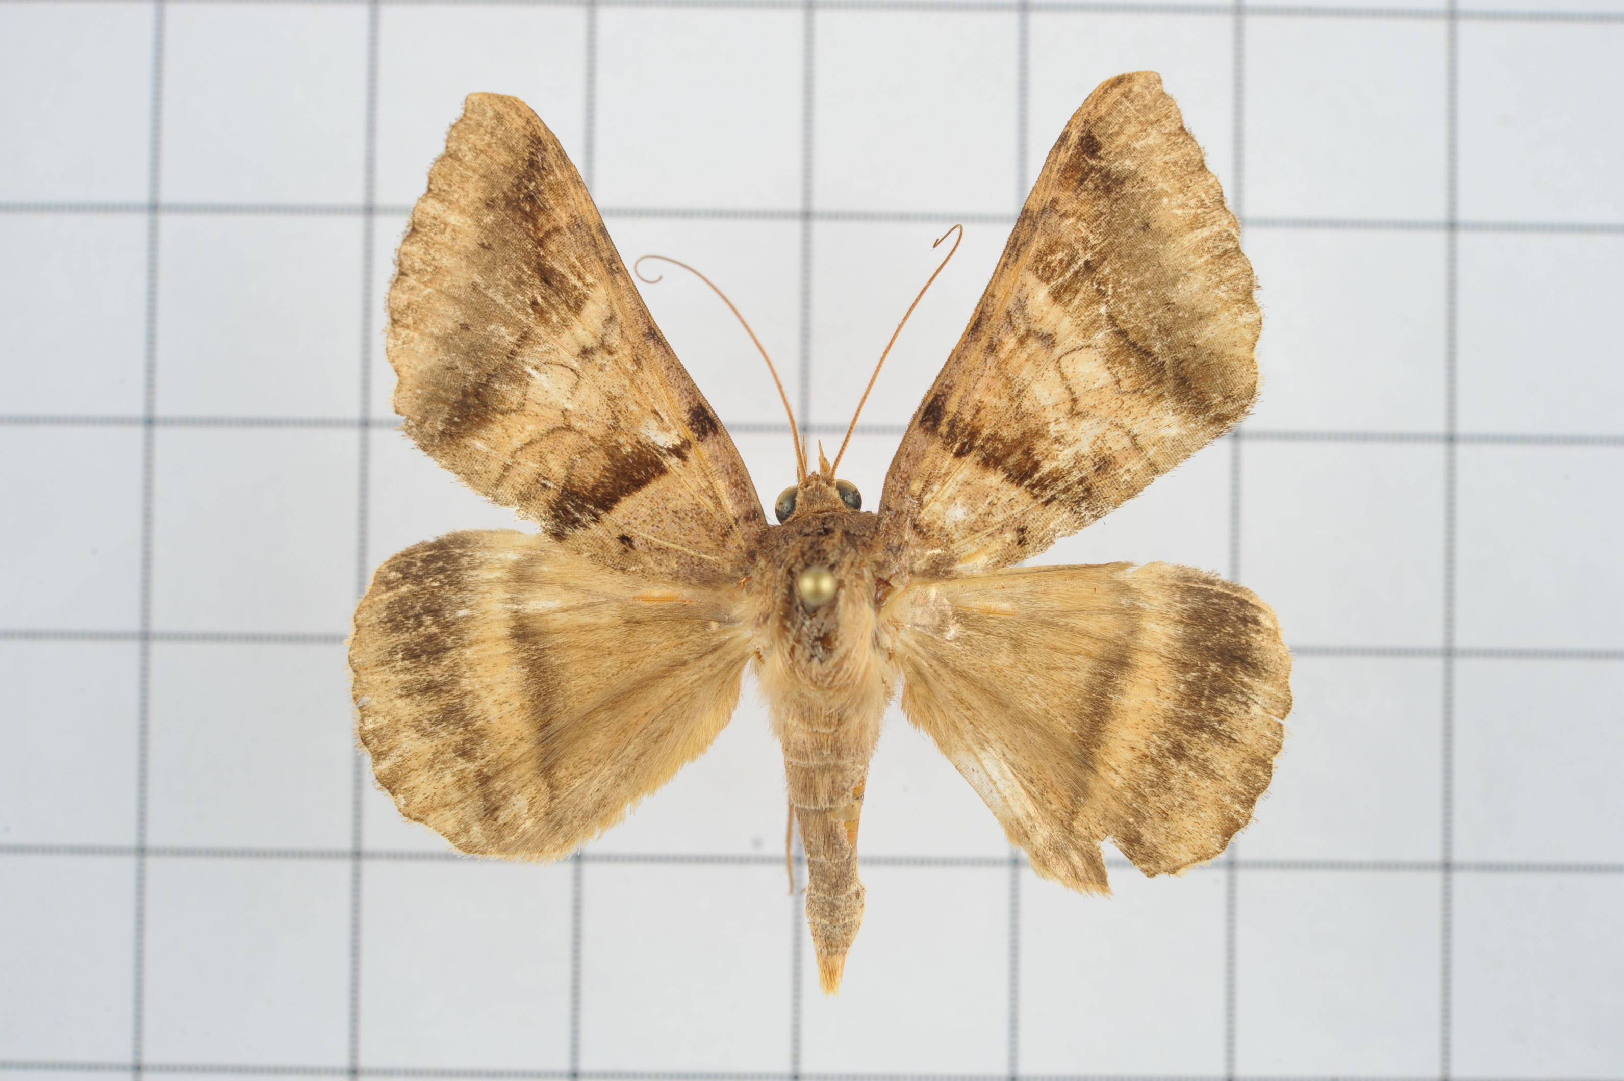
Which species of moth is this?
Mocis undata
